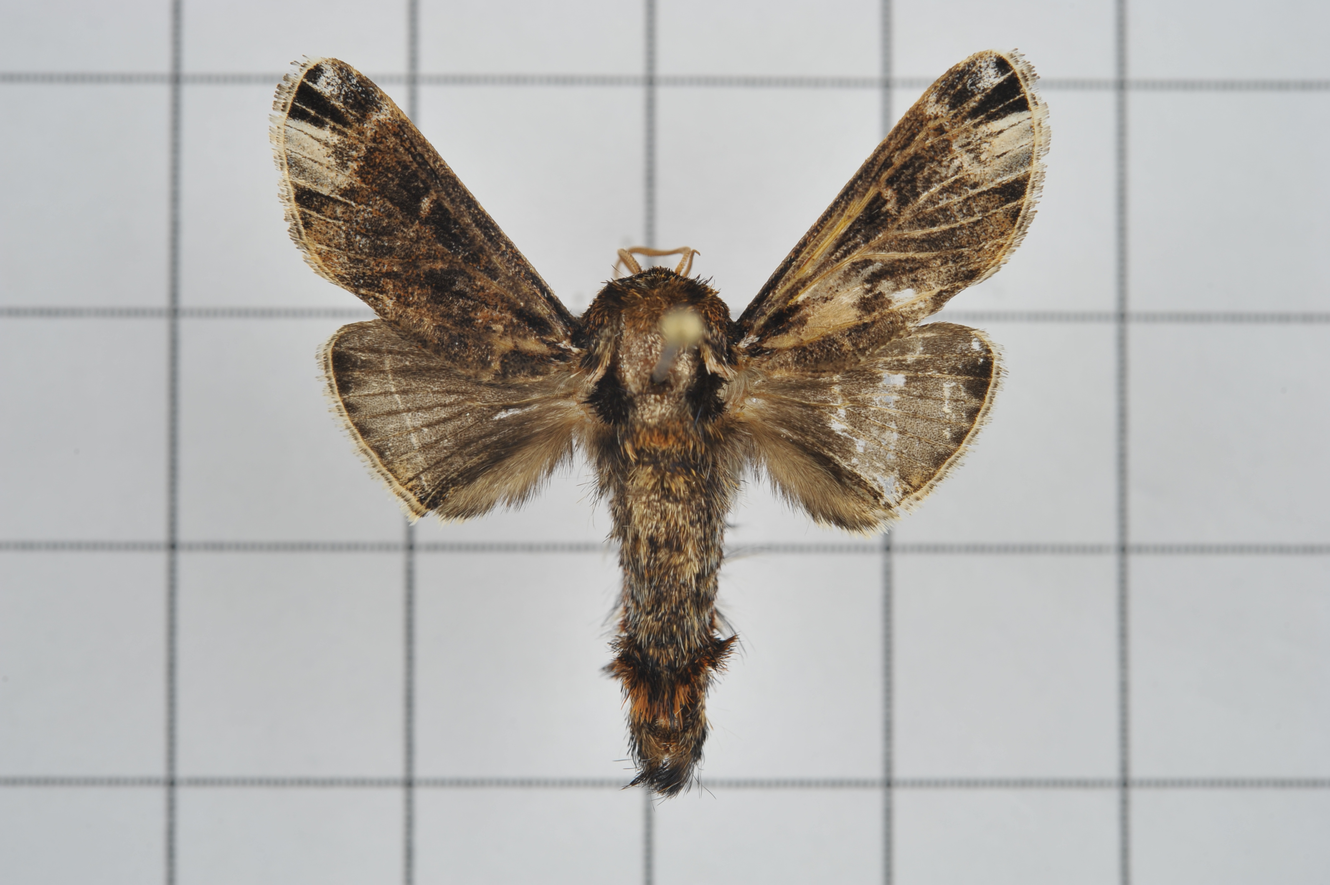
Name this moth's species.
Belippa horrida
